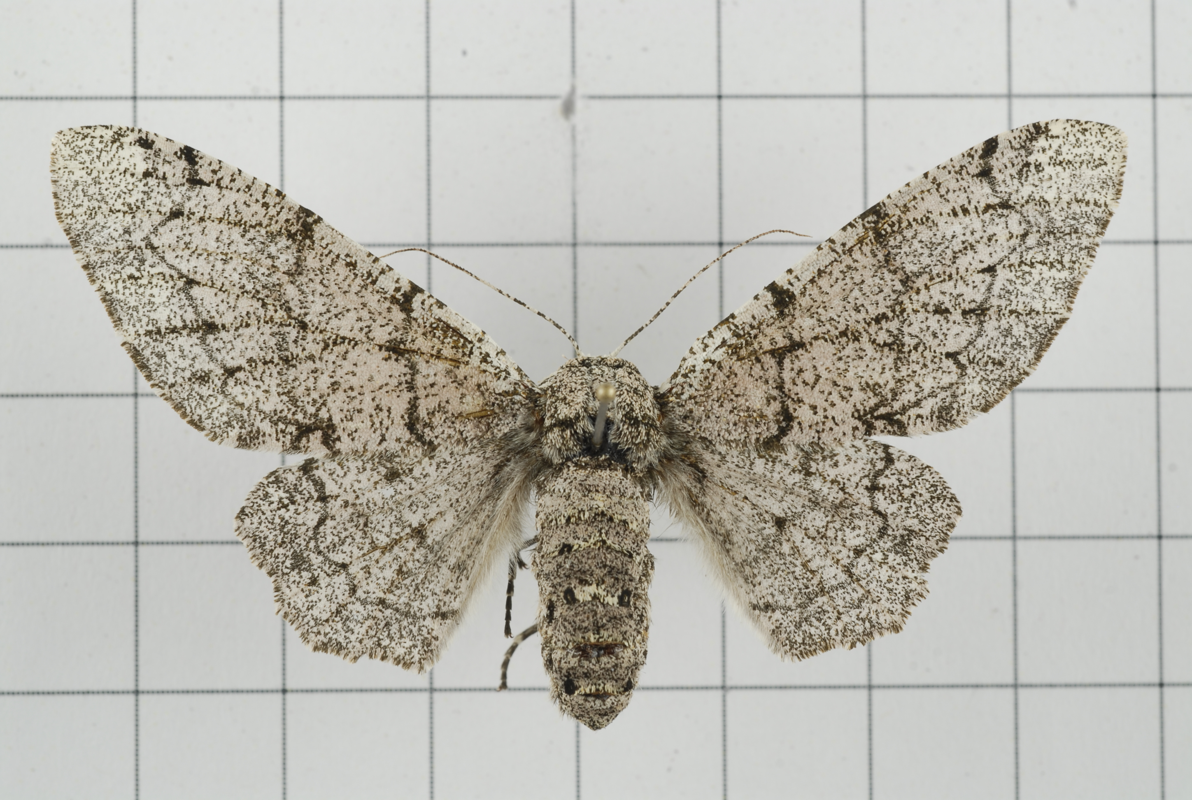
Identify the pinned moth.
Biston robustum subrobustum
